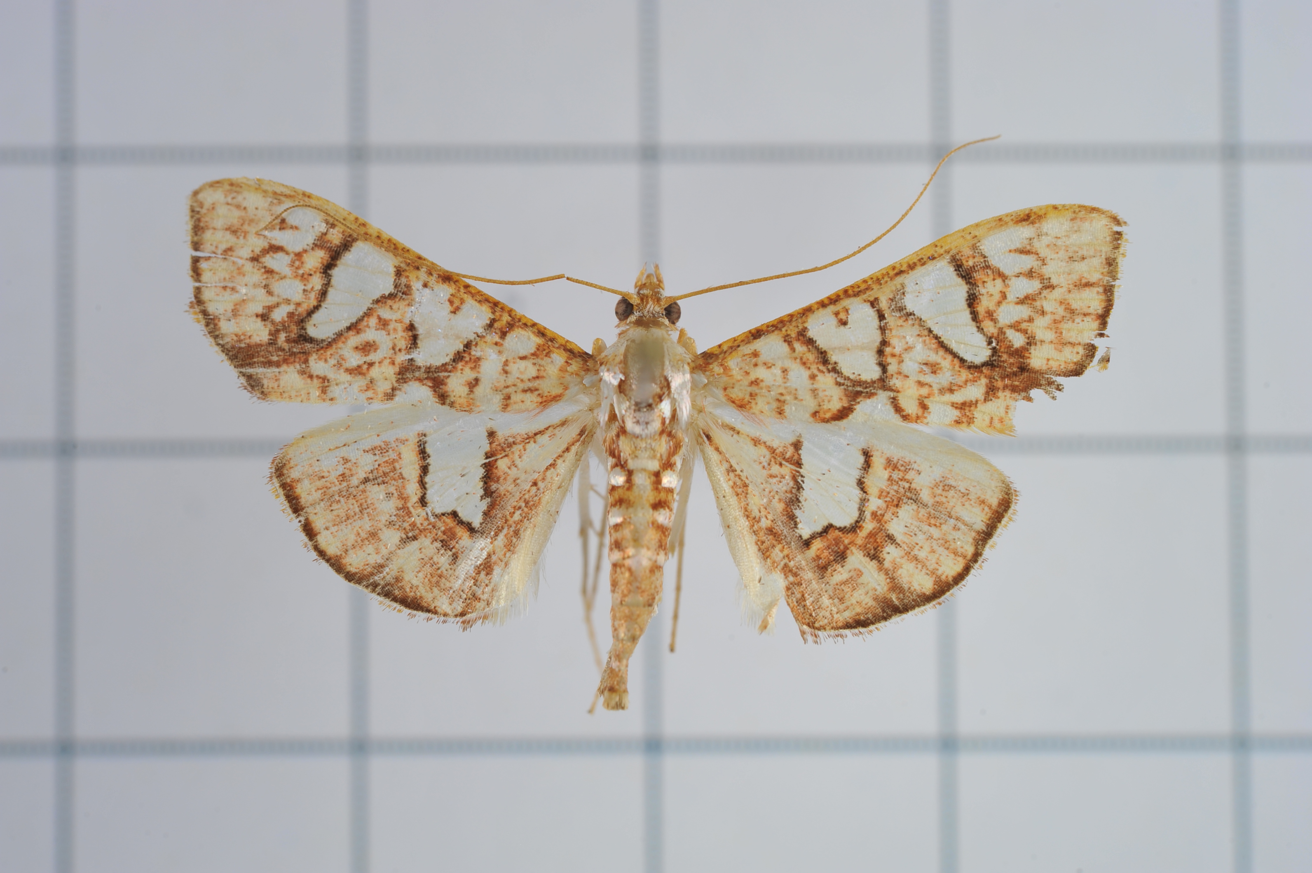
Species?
Glyphodes canthusalis
